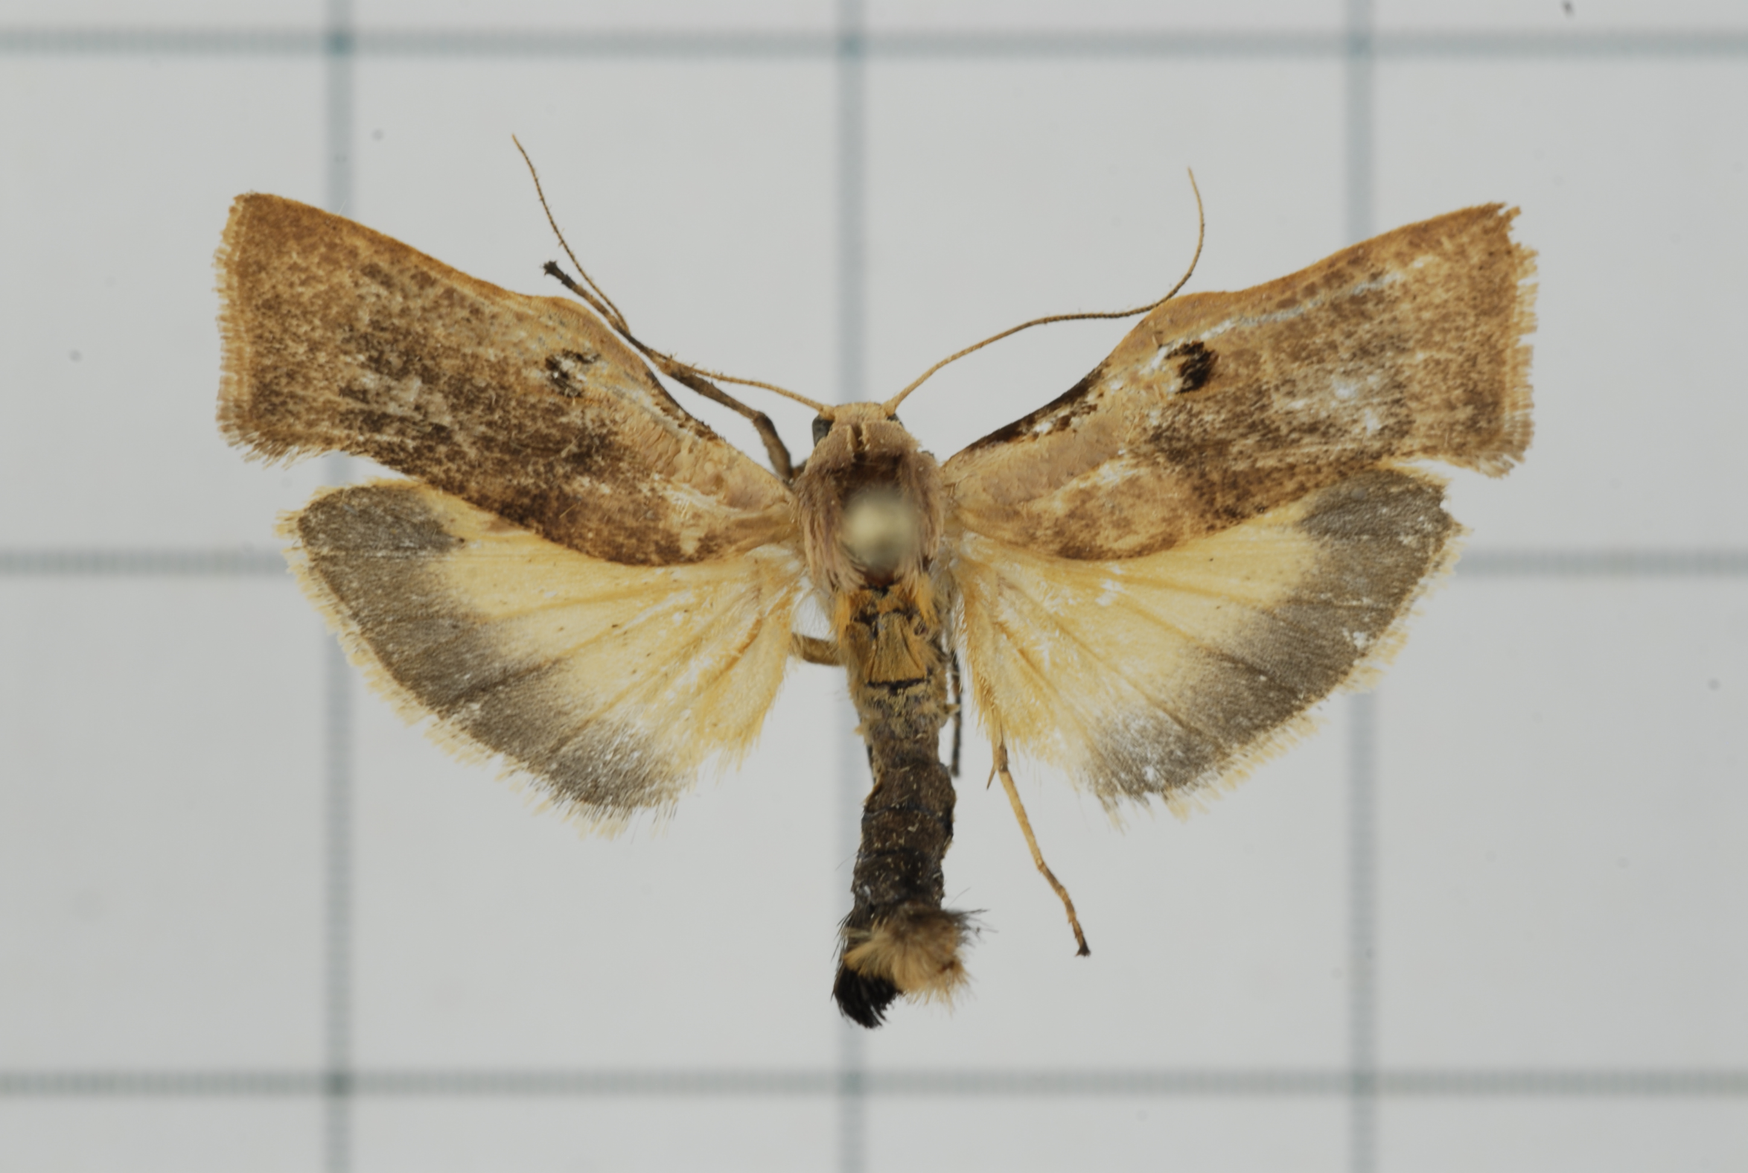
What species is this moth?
Teulisna tumida
